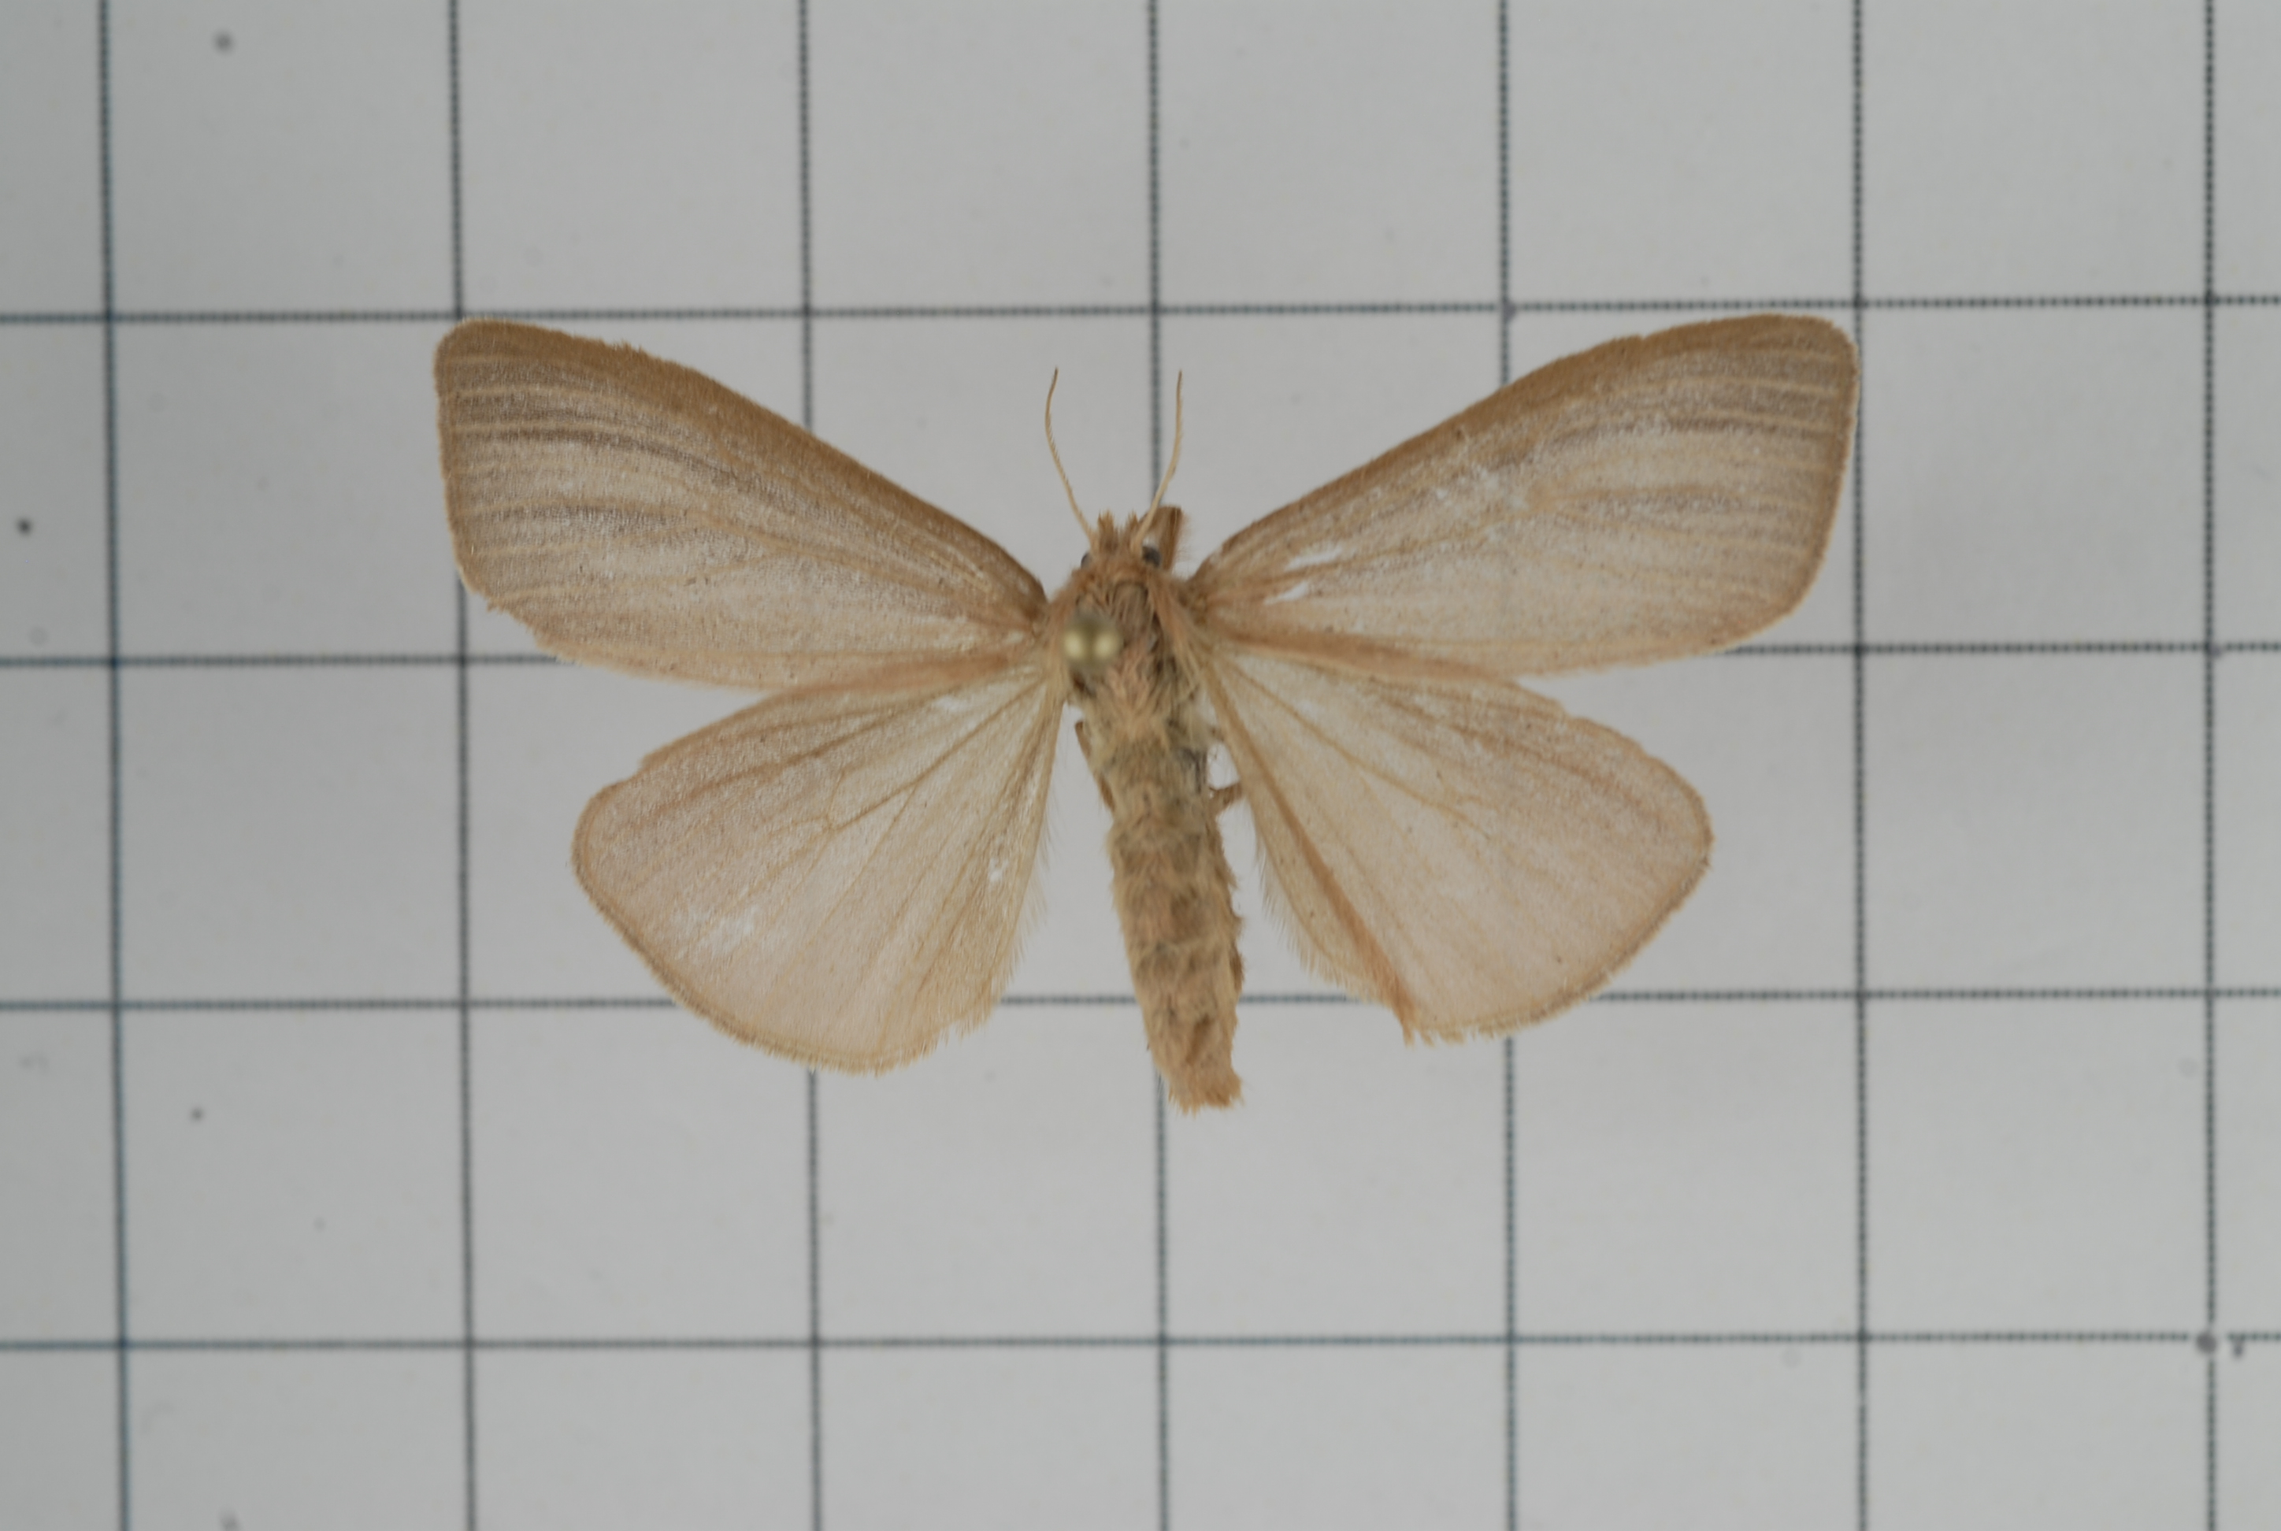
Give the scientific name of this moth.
Pantana substrigosa
